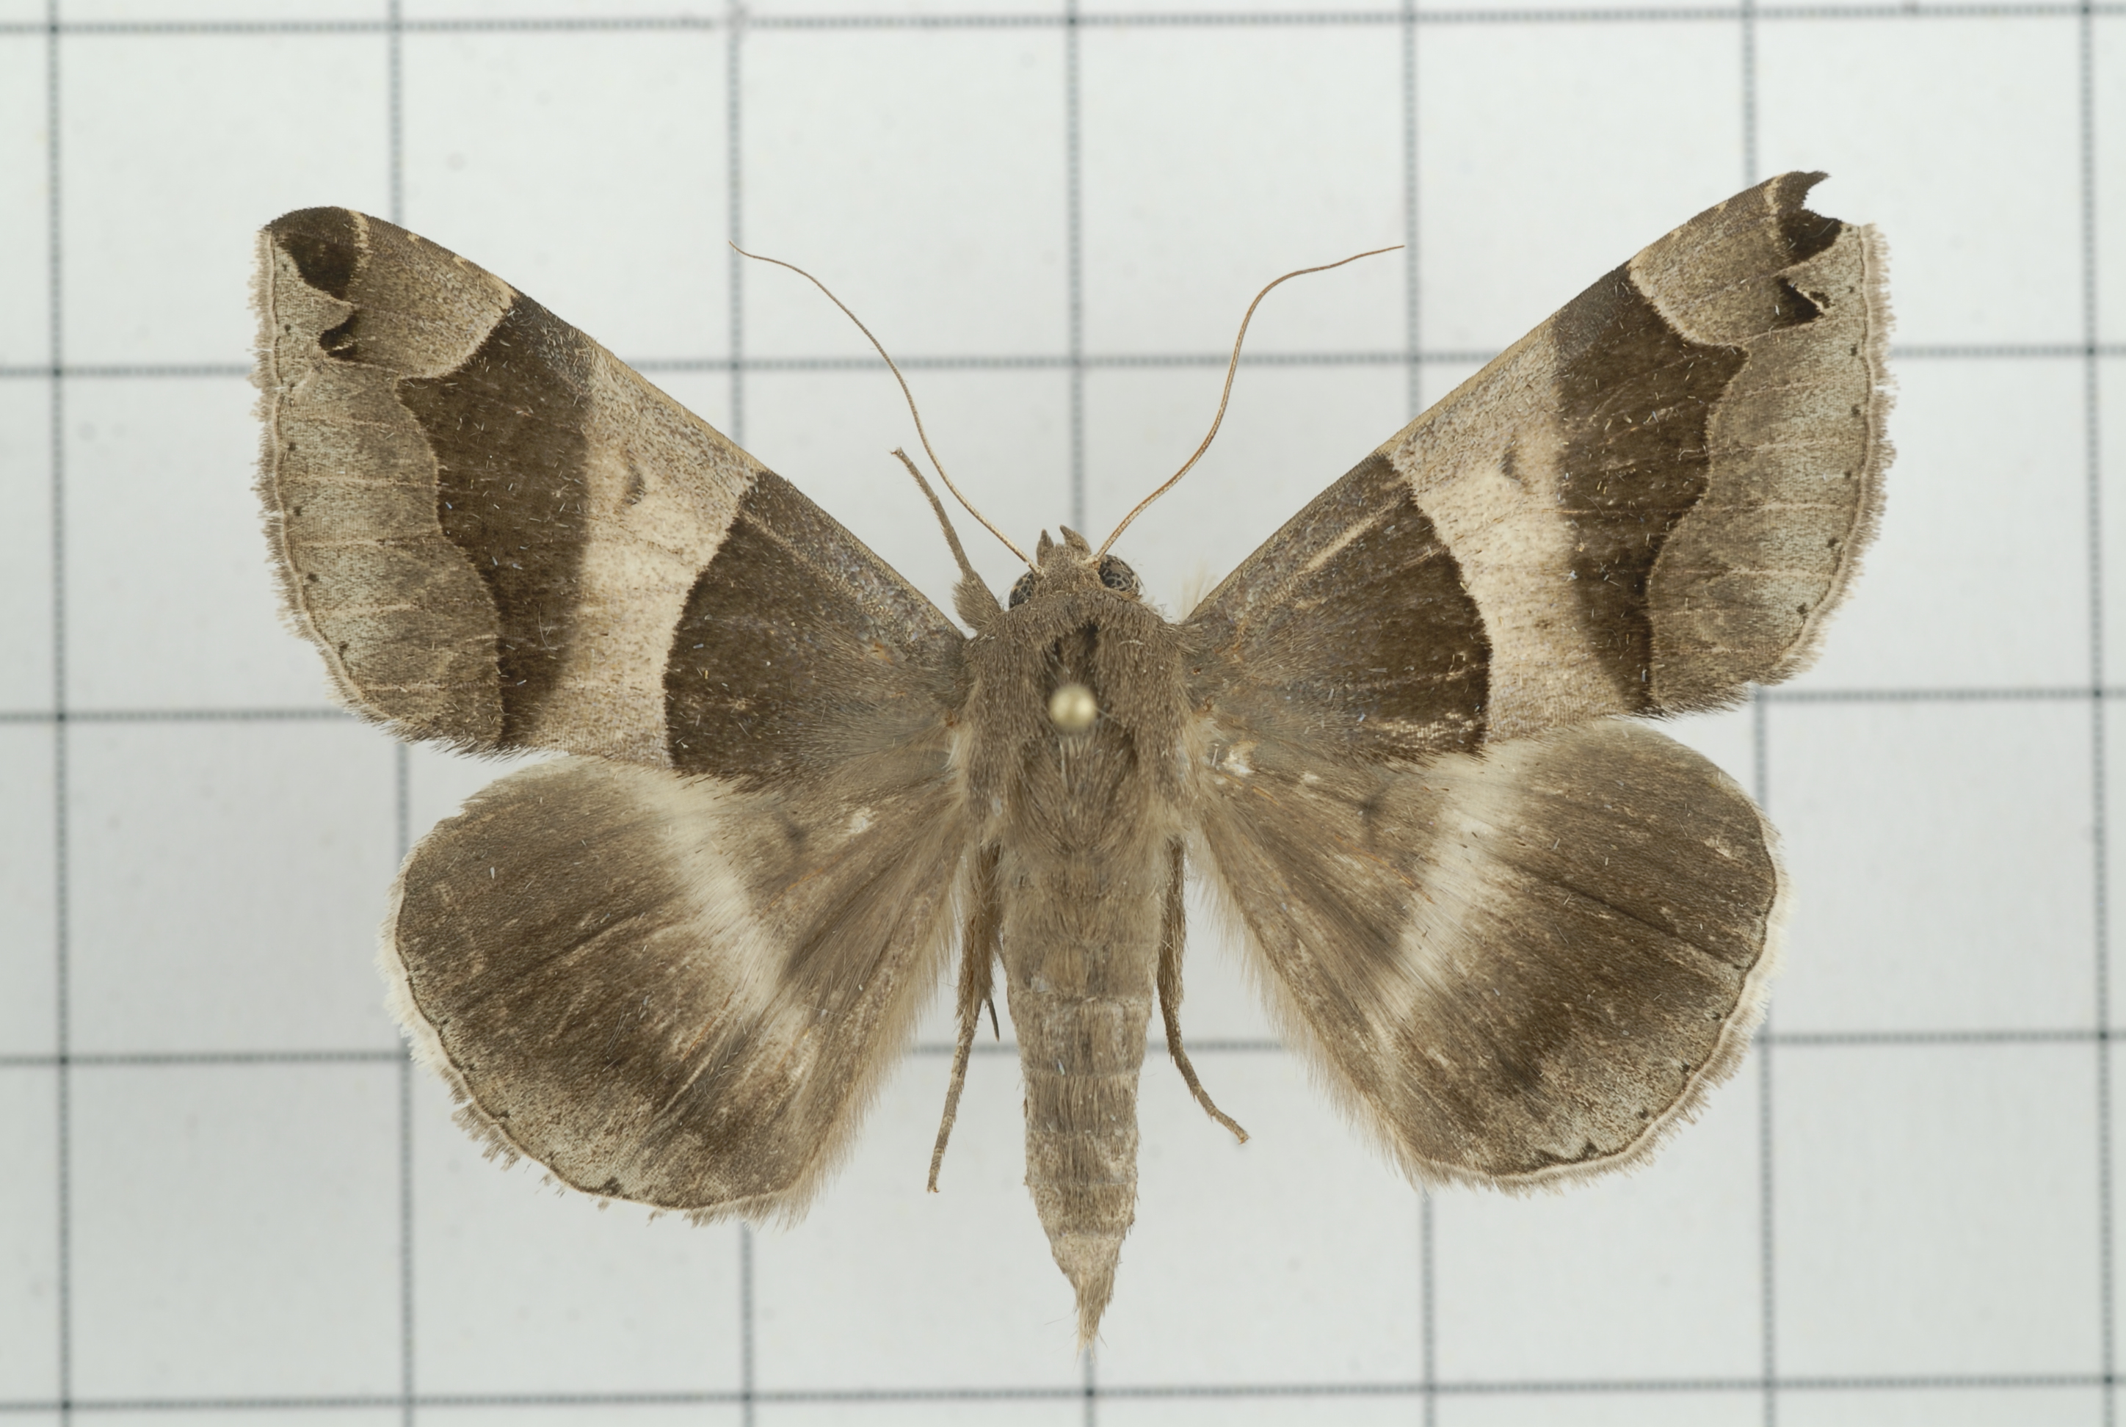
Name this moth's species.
Parallelia stuposa
